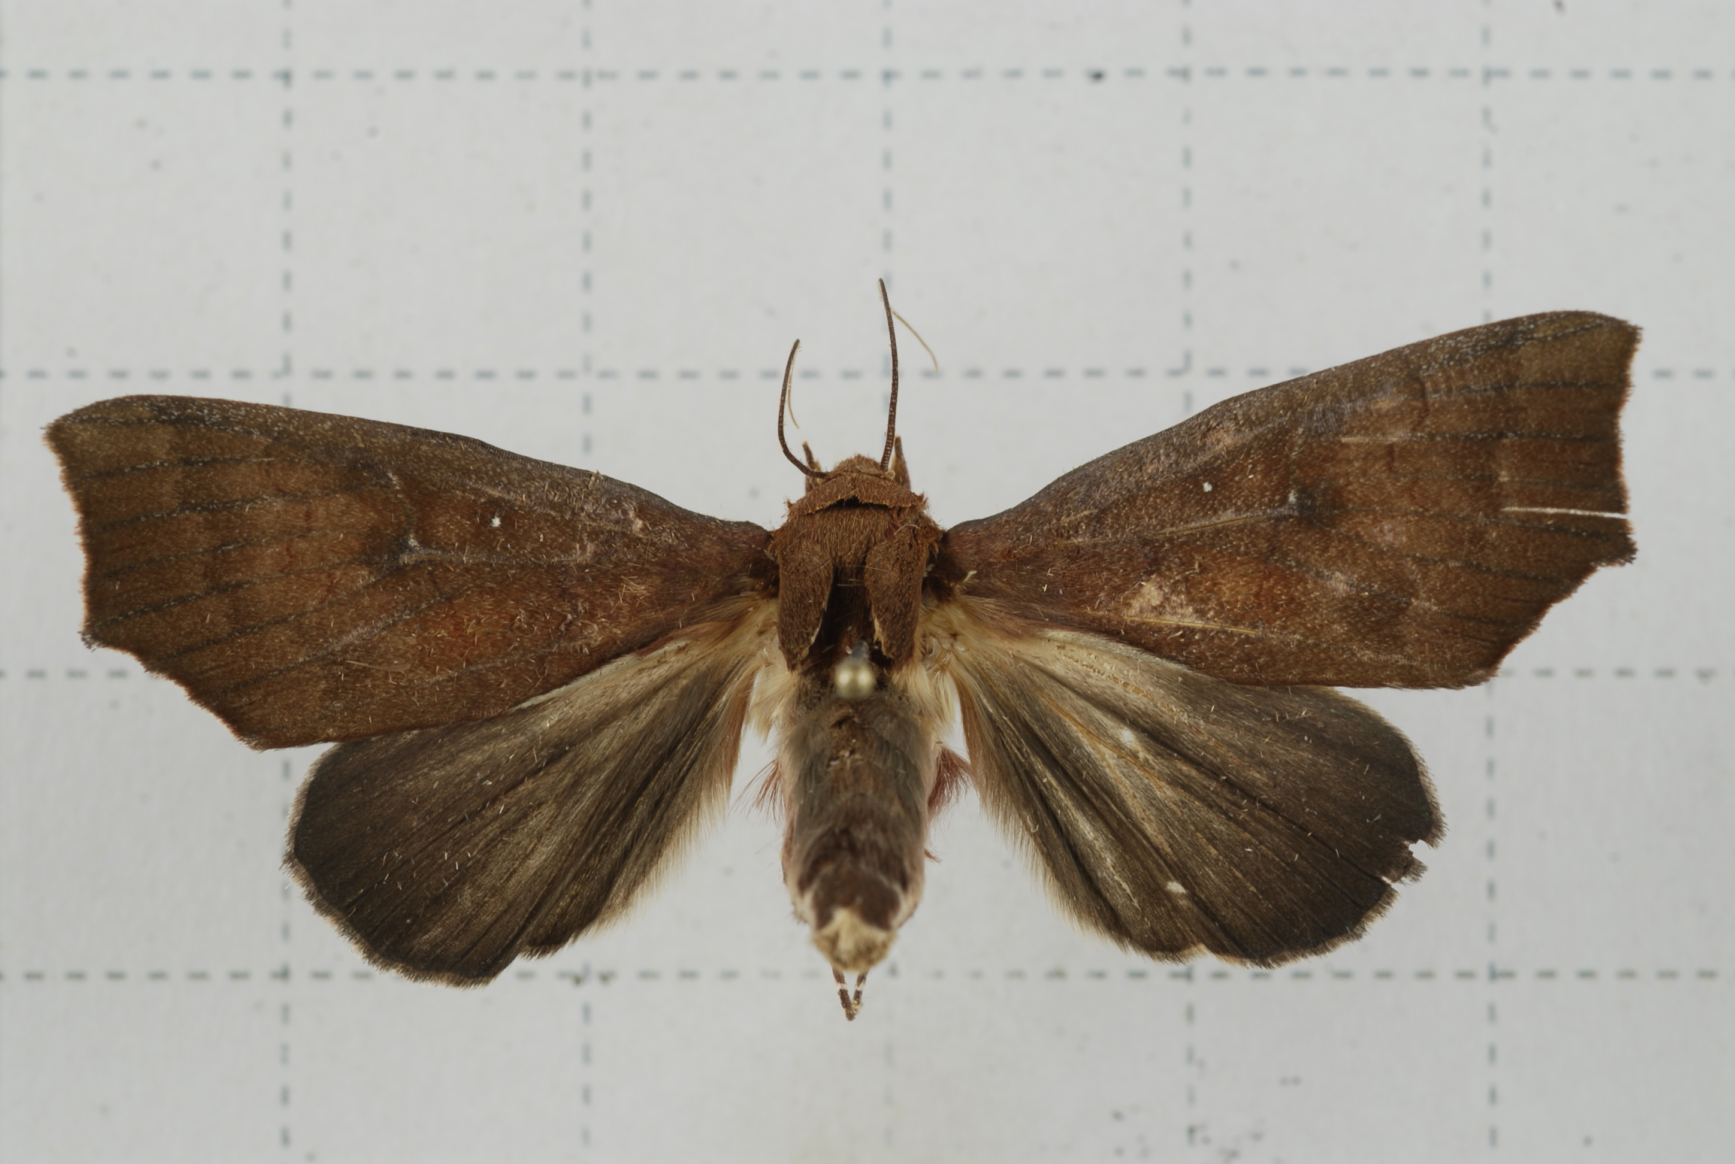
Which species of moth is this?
Rusicada privata
